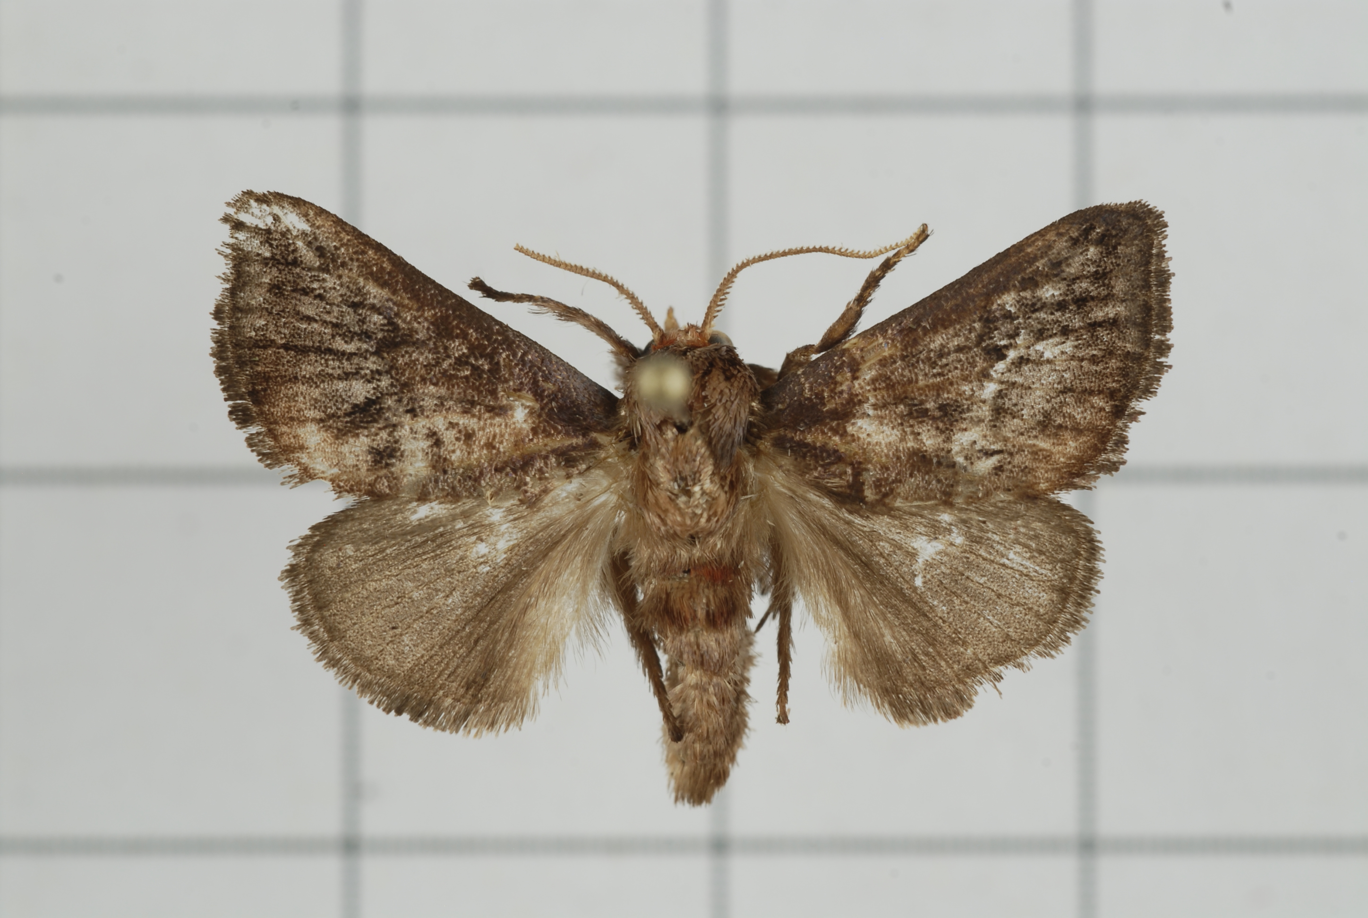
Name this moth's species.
Vanlangia castanea
